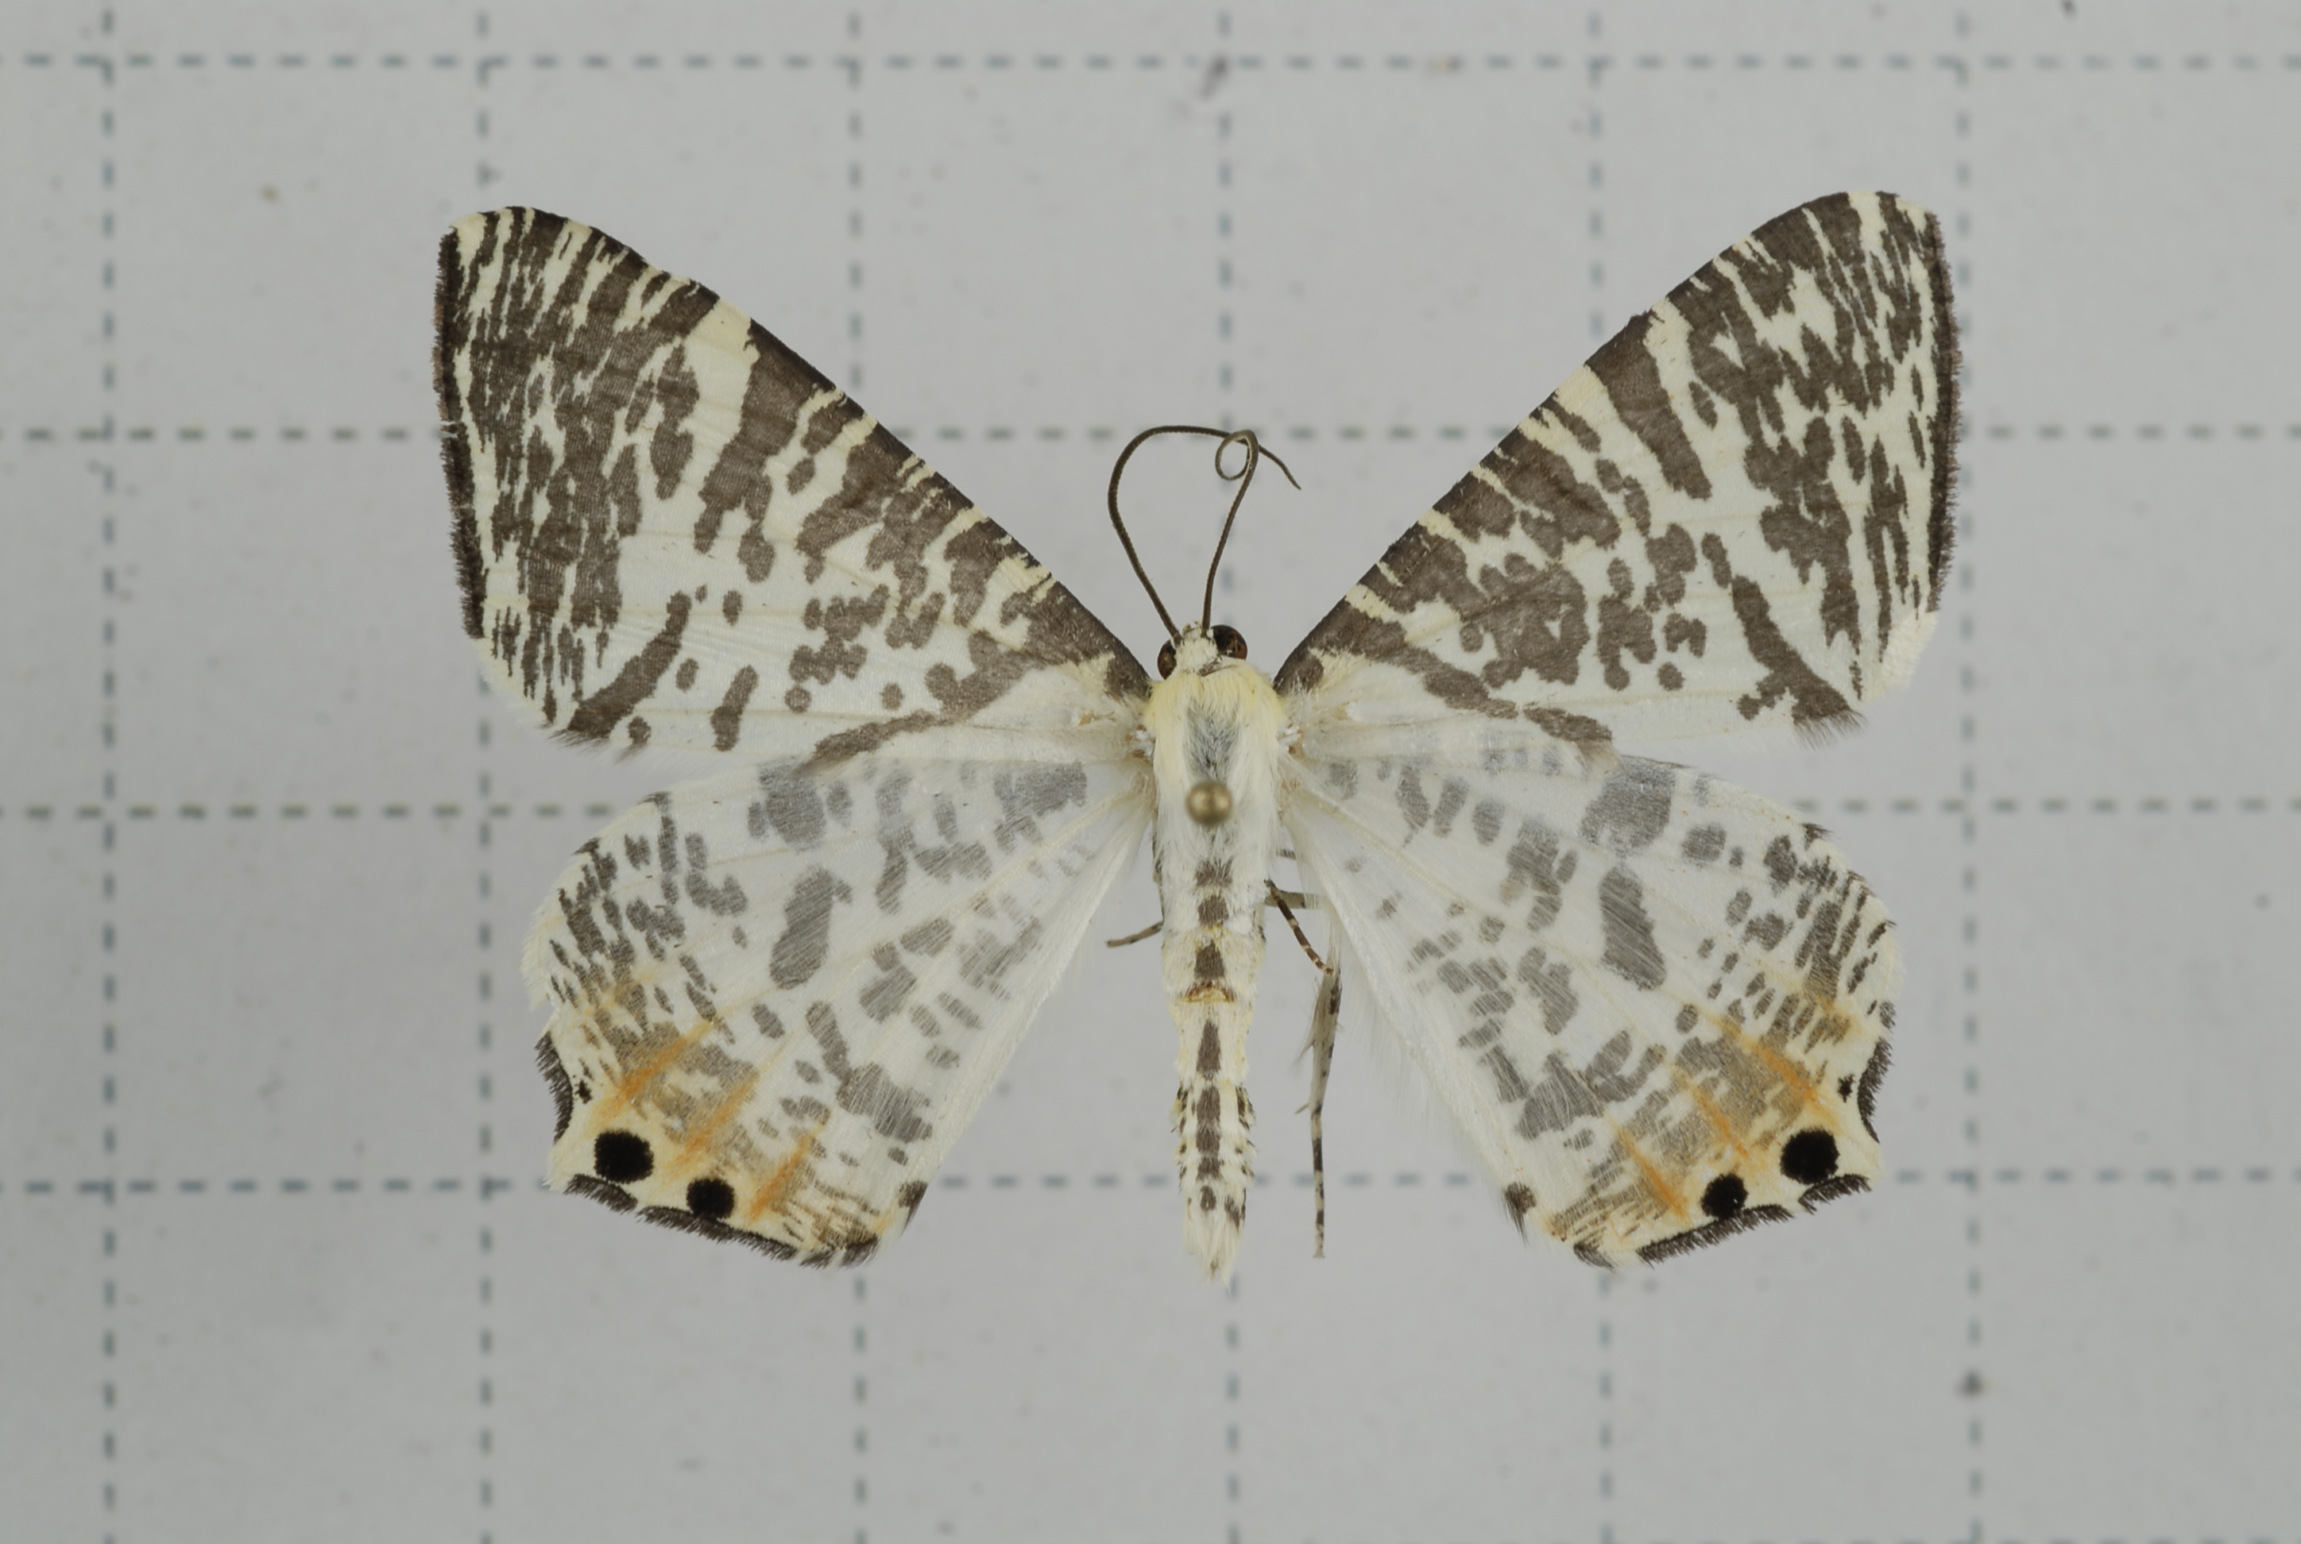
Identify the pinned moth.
Ourapteryx venusta
